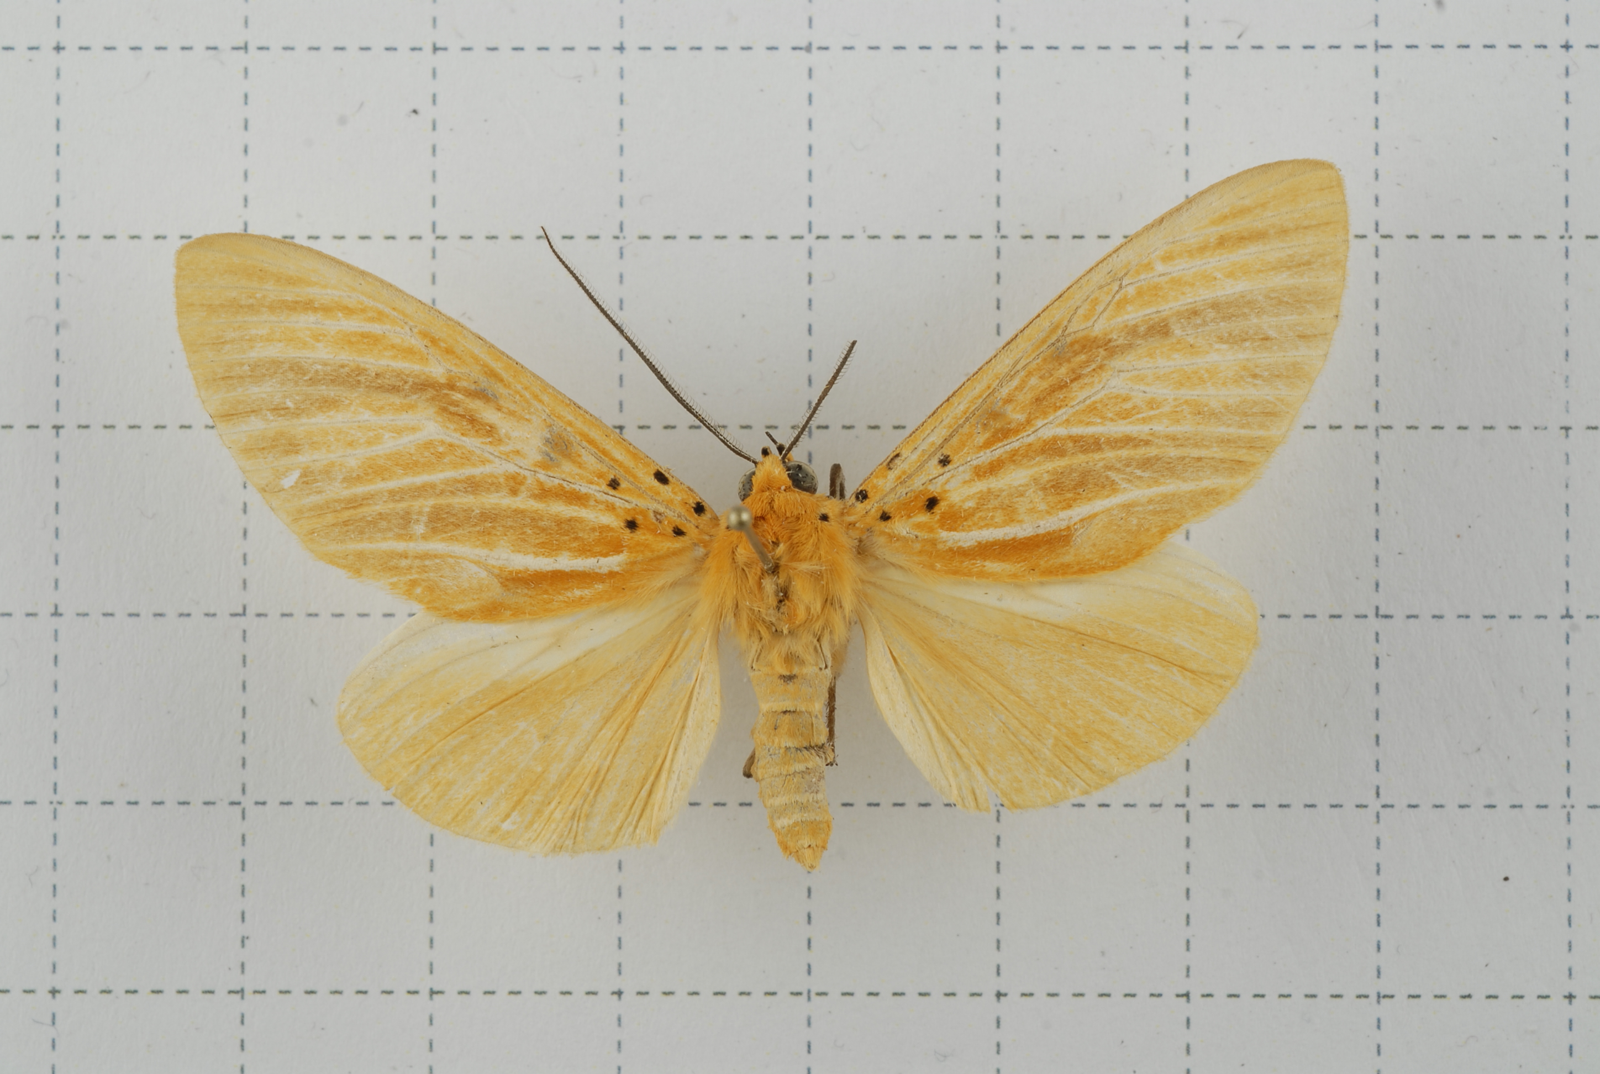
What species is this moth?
Asota egens confinis
